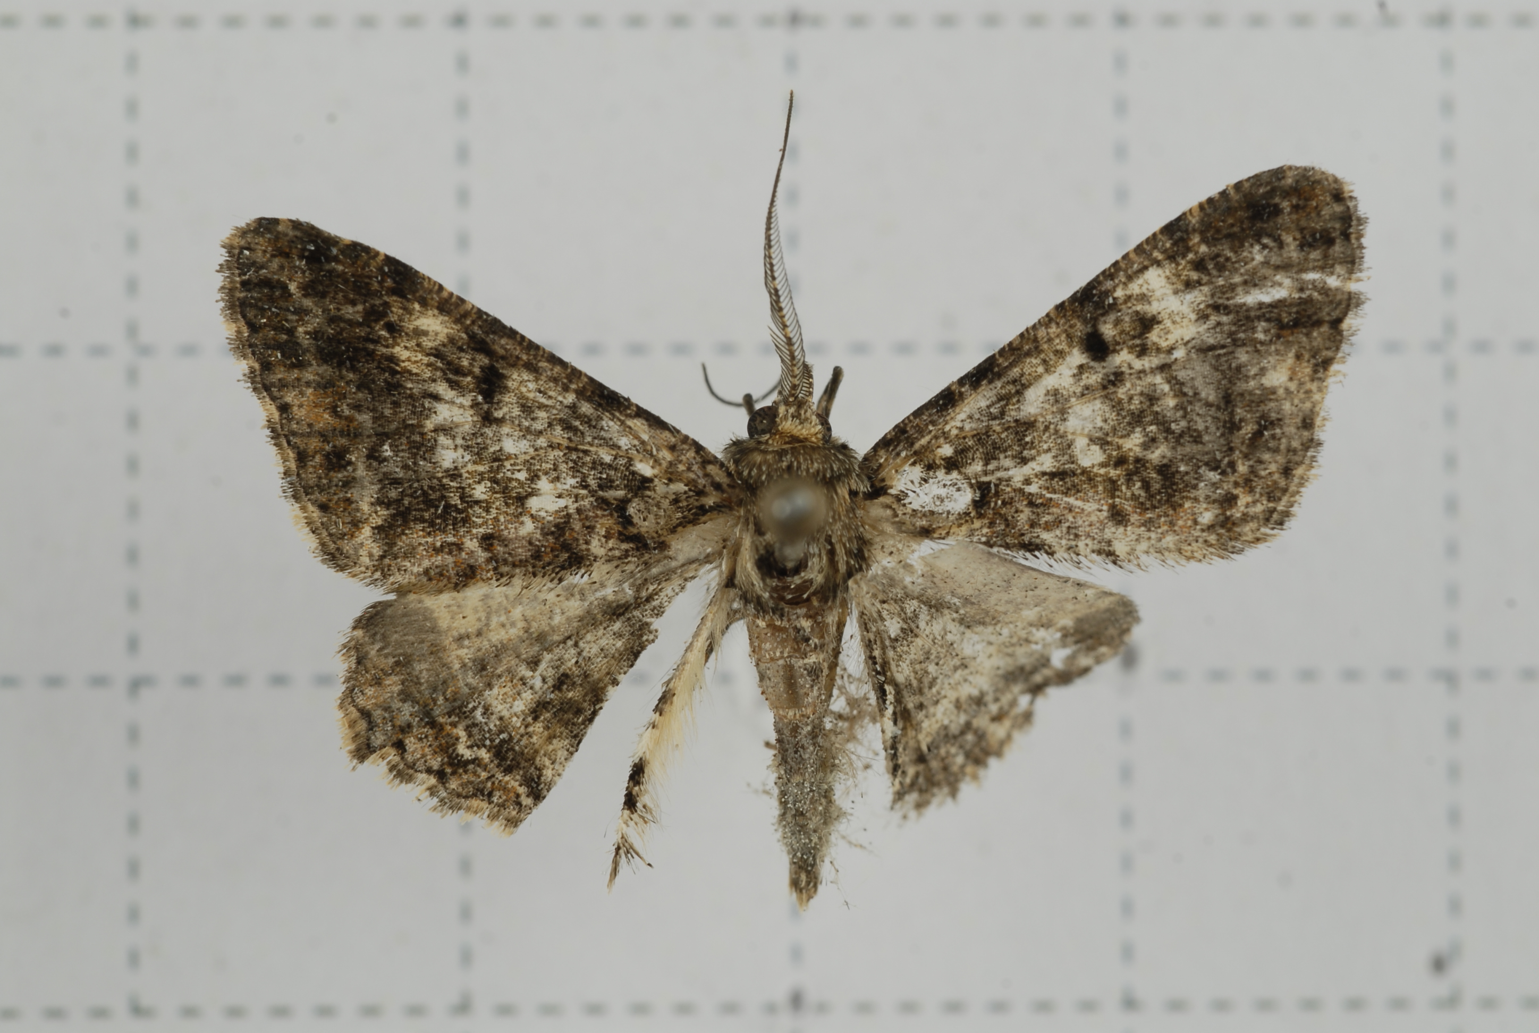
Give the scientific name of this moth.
Alcis taiwanovariegata
